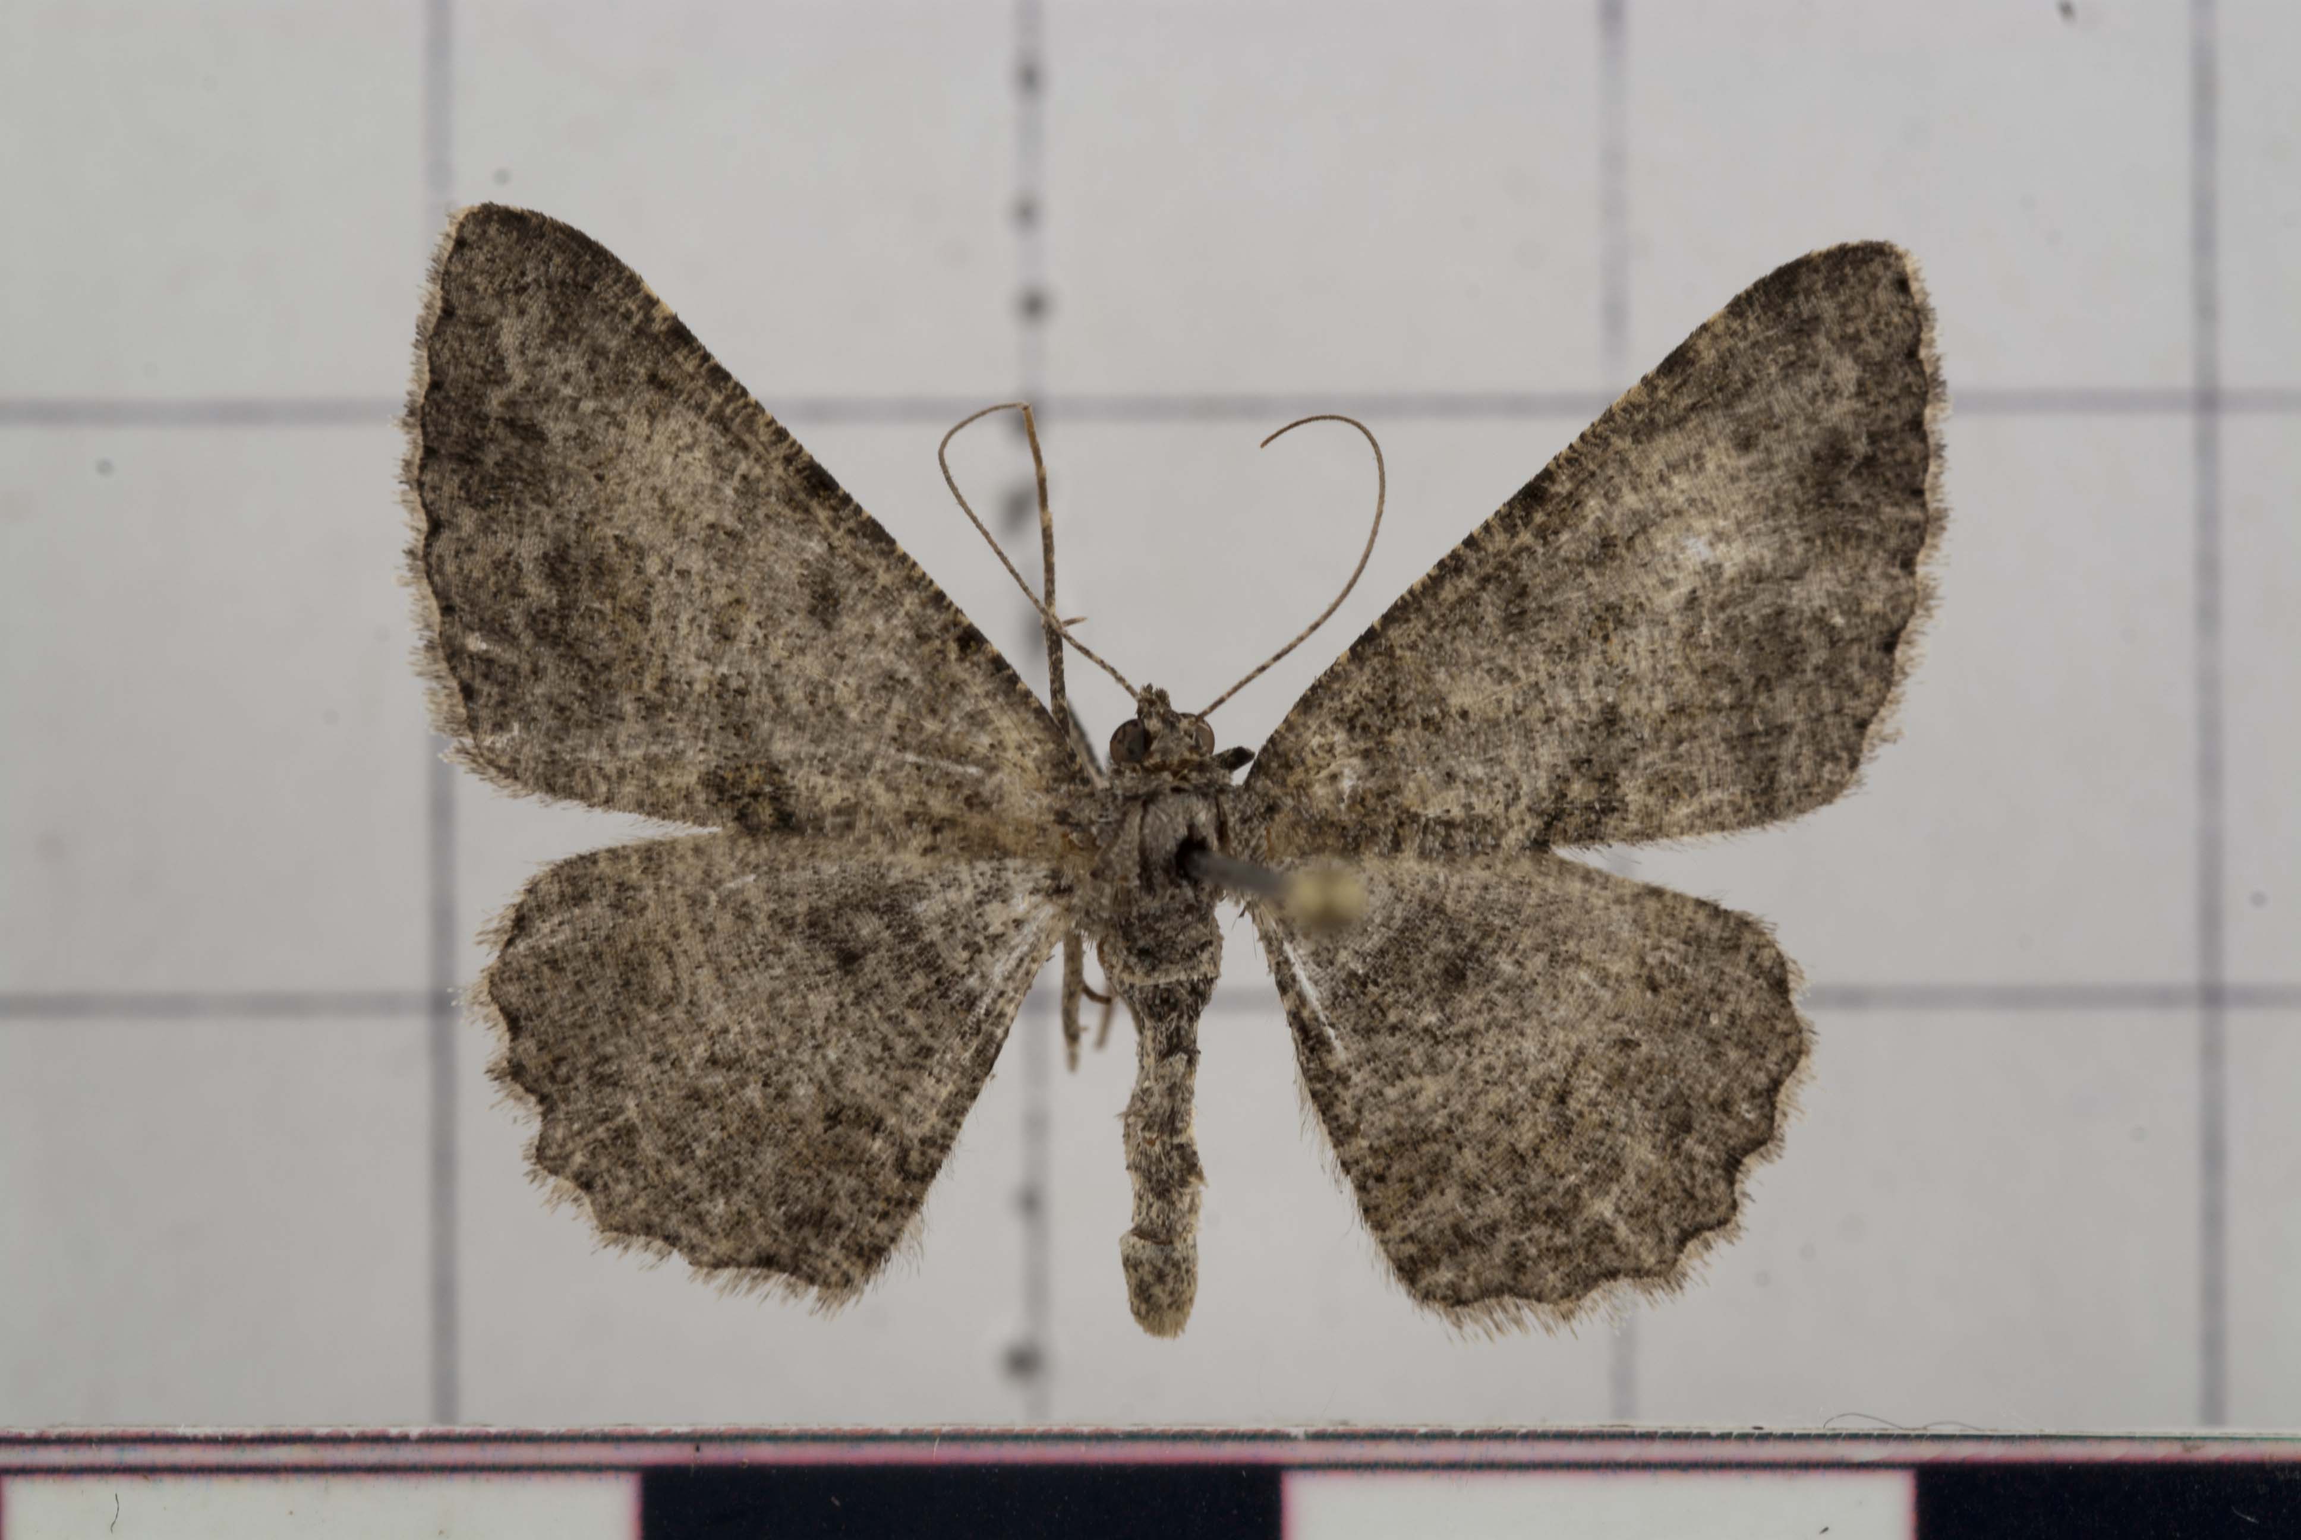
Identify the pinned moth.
Psilalcis breta rantaizana
